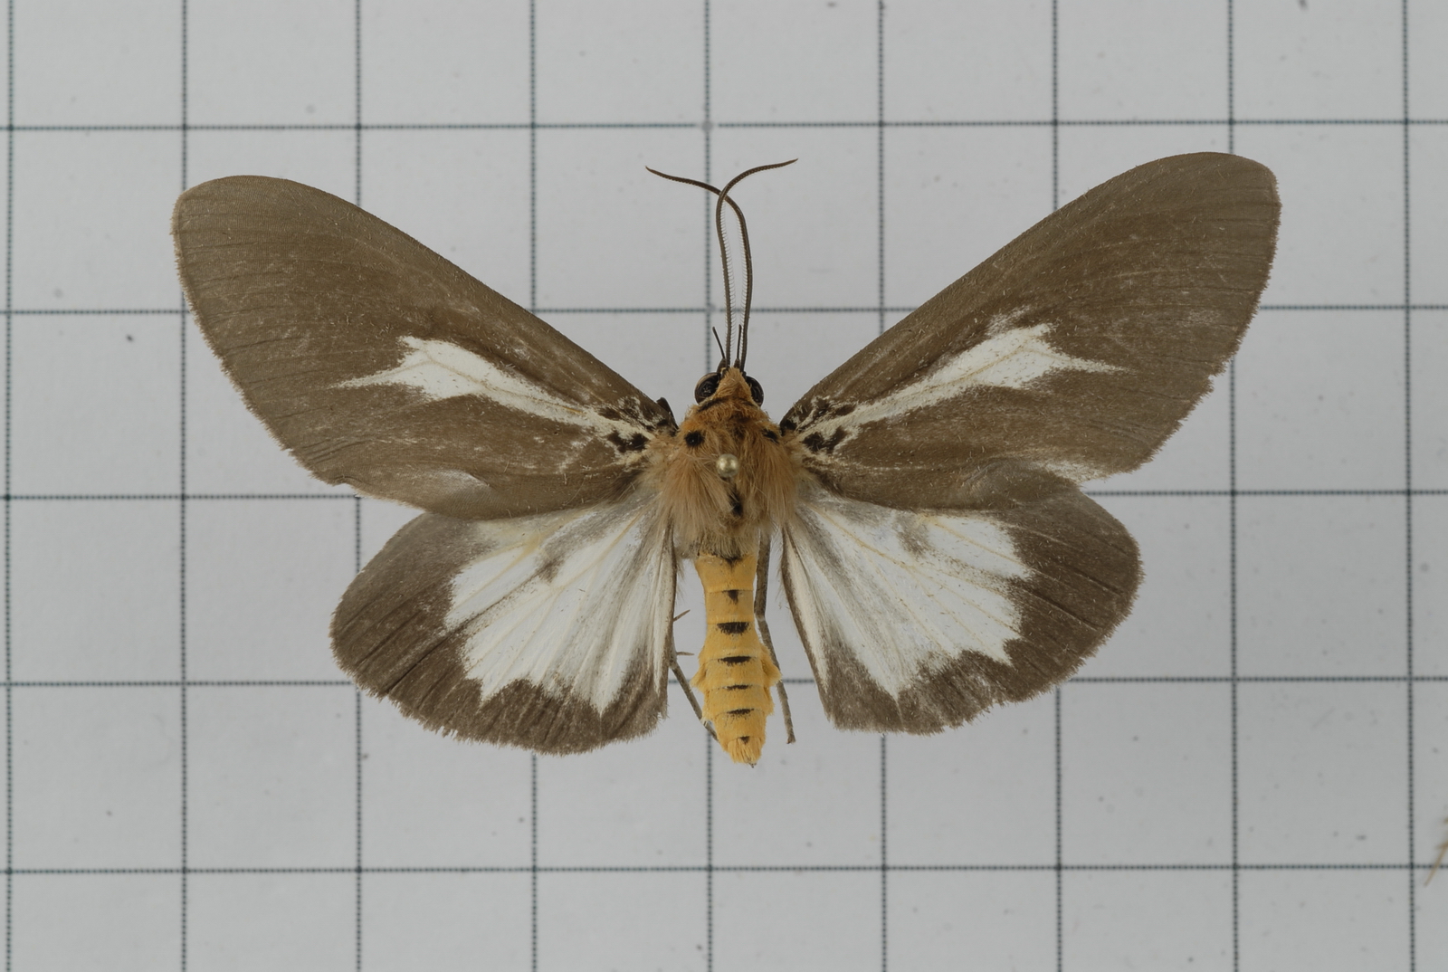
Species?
Asota heliconia zebrina
